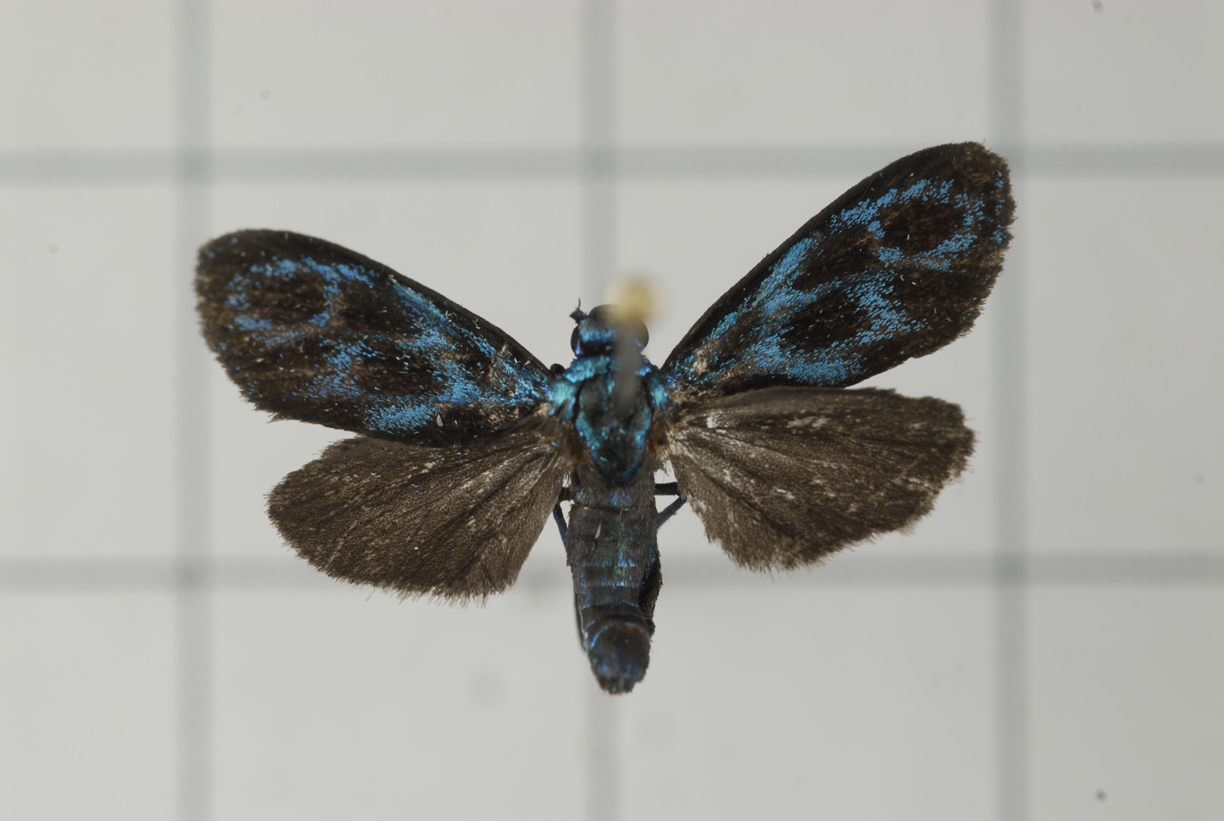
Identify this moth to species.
Clelea formosana simplicior
